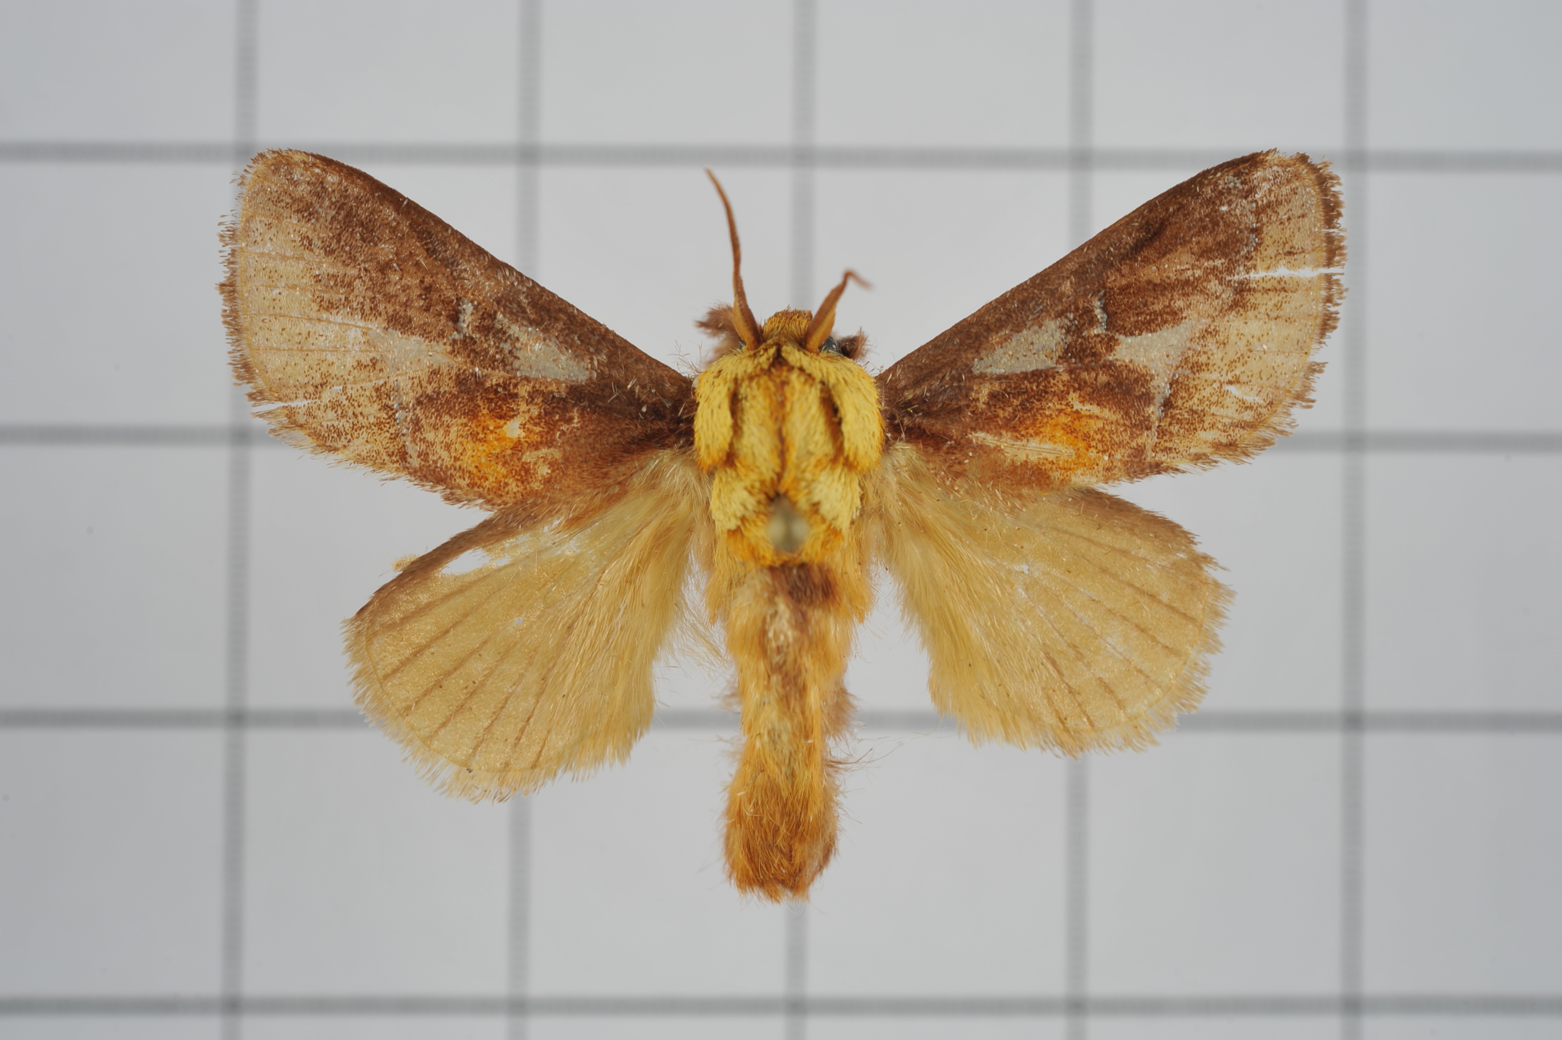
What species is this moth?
Miresa fulgida
